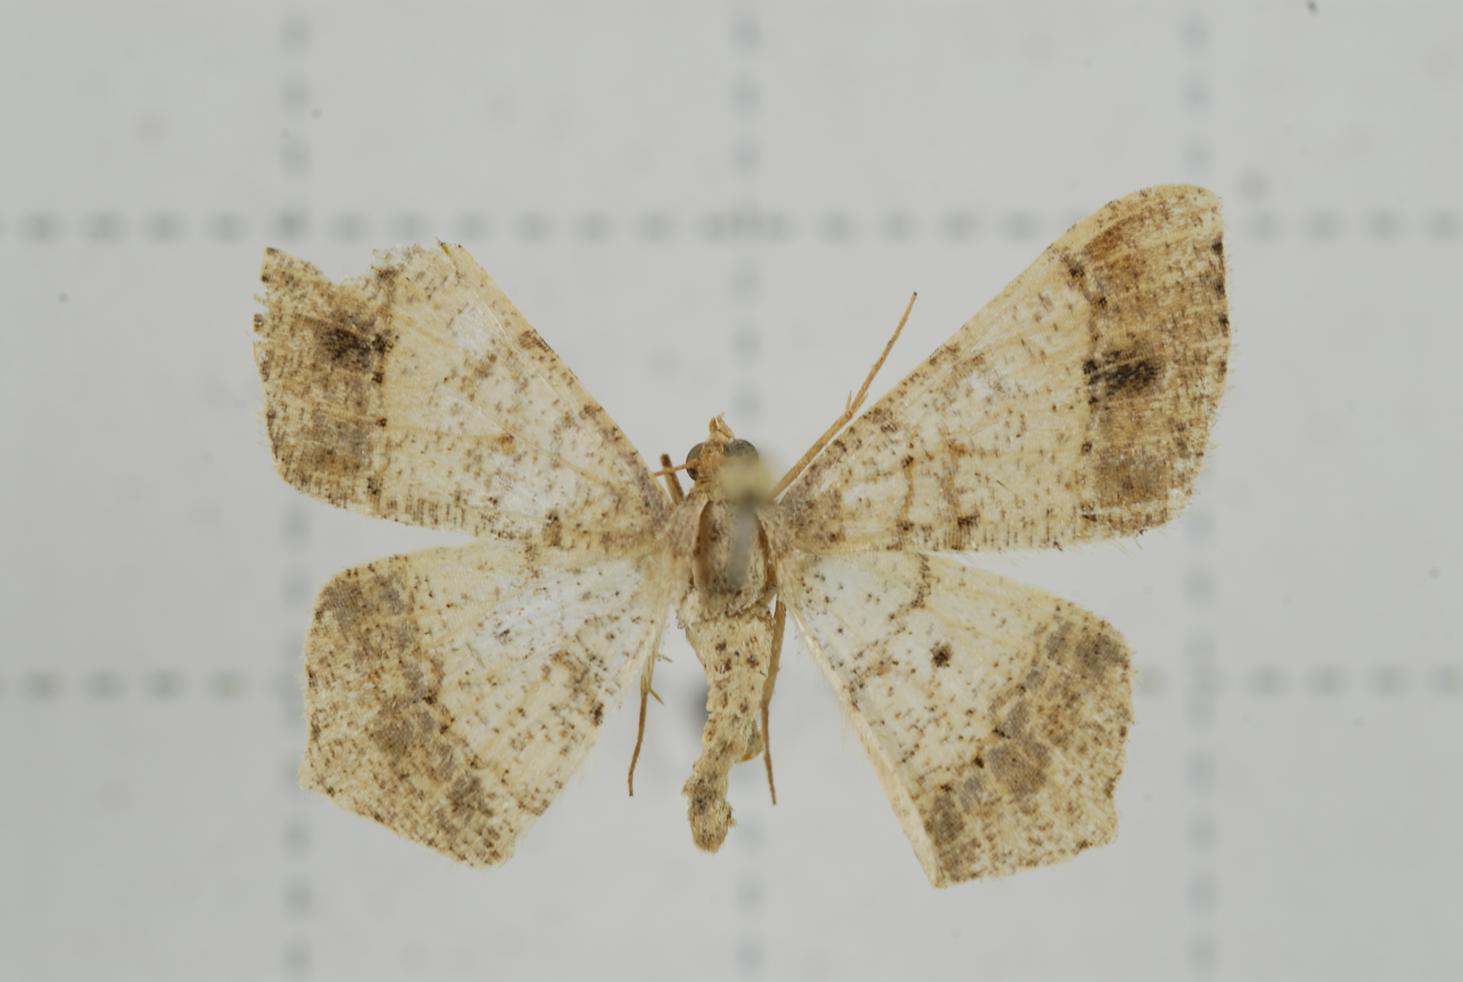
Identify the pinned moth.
Macaria abydata
